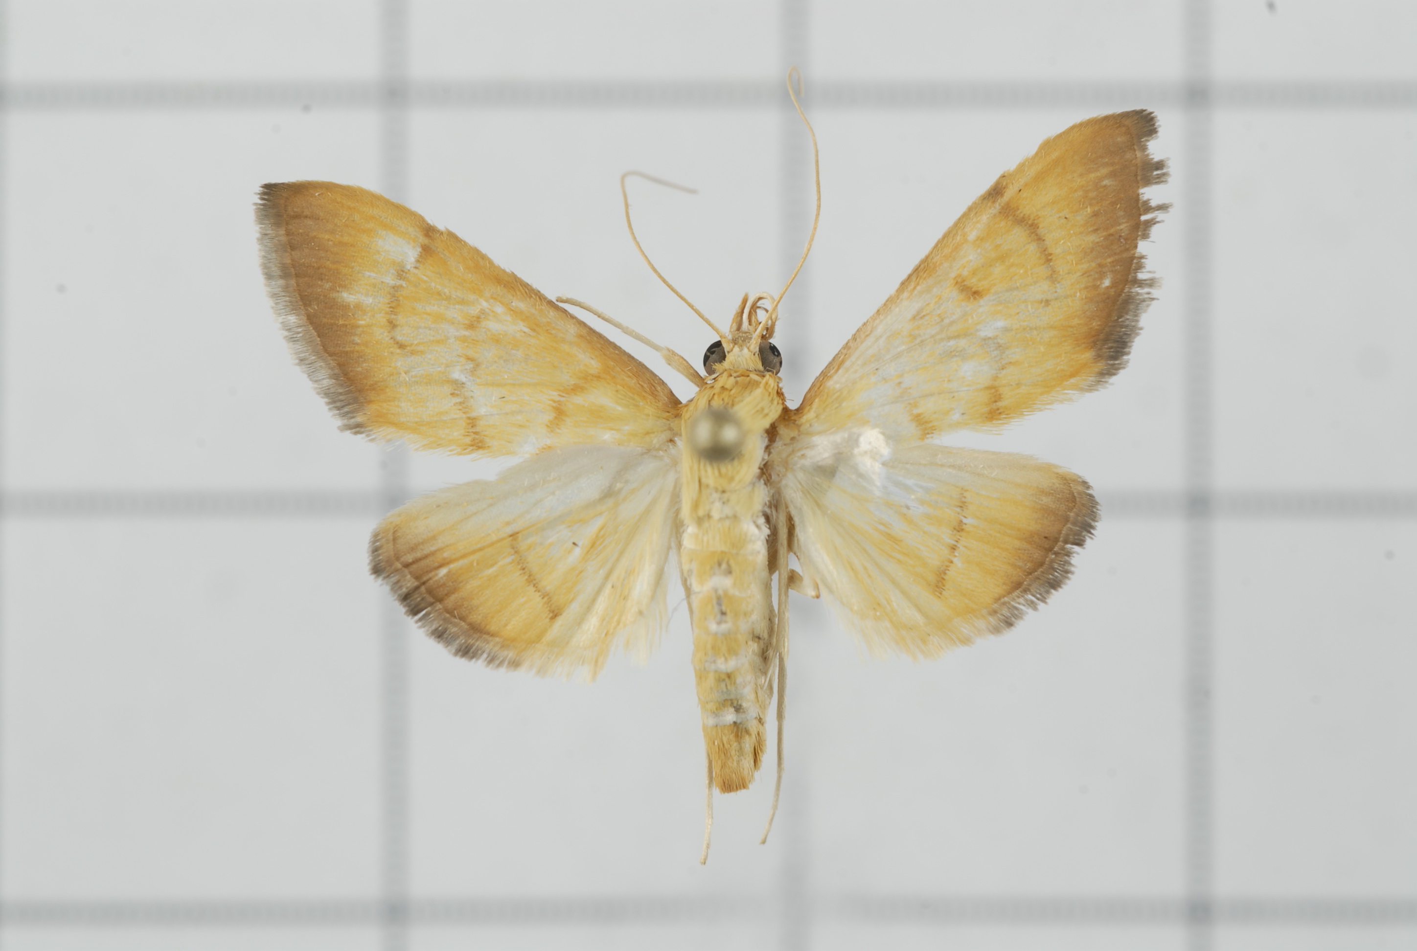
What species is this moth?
Toxobotys nea
